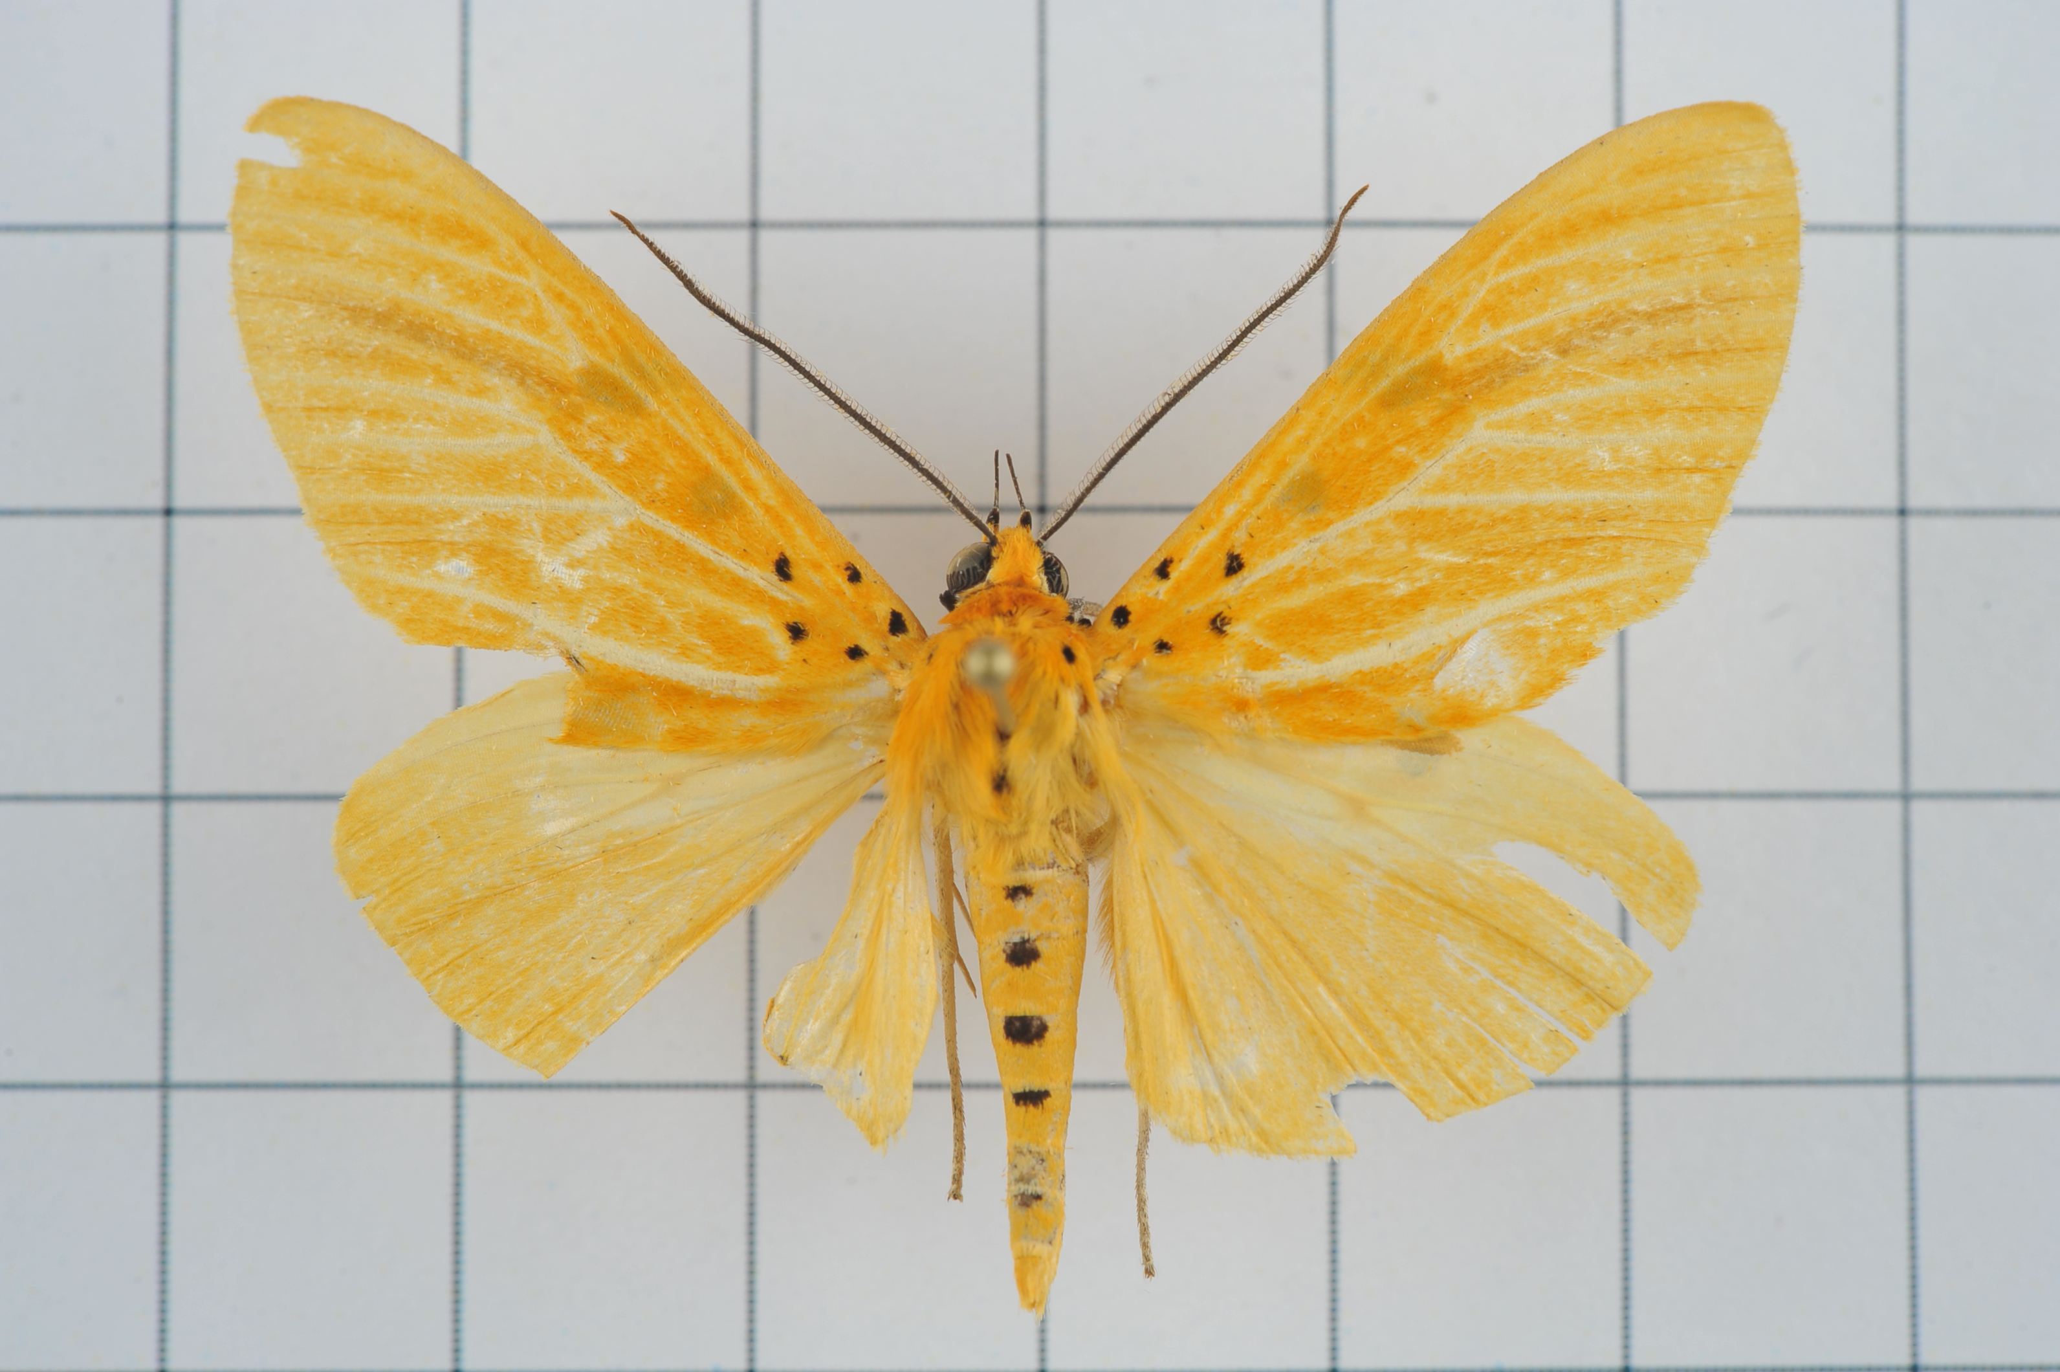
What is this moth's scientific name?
Asota egens confinis
